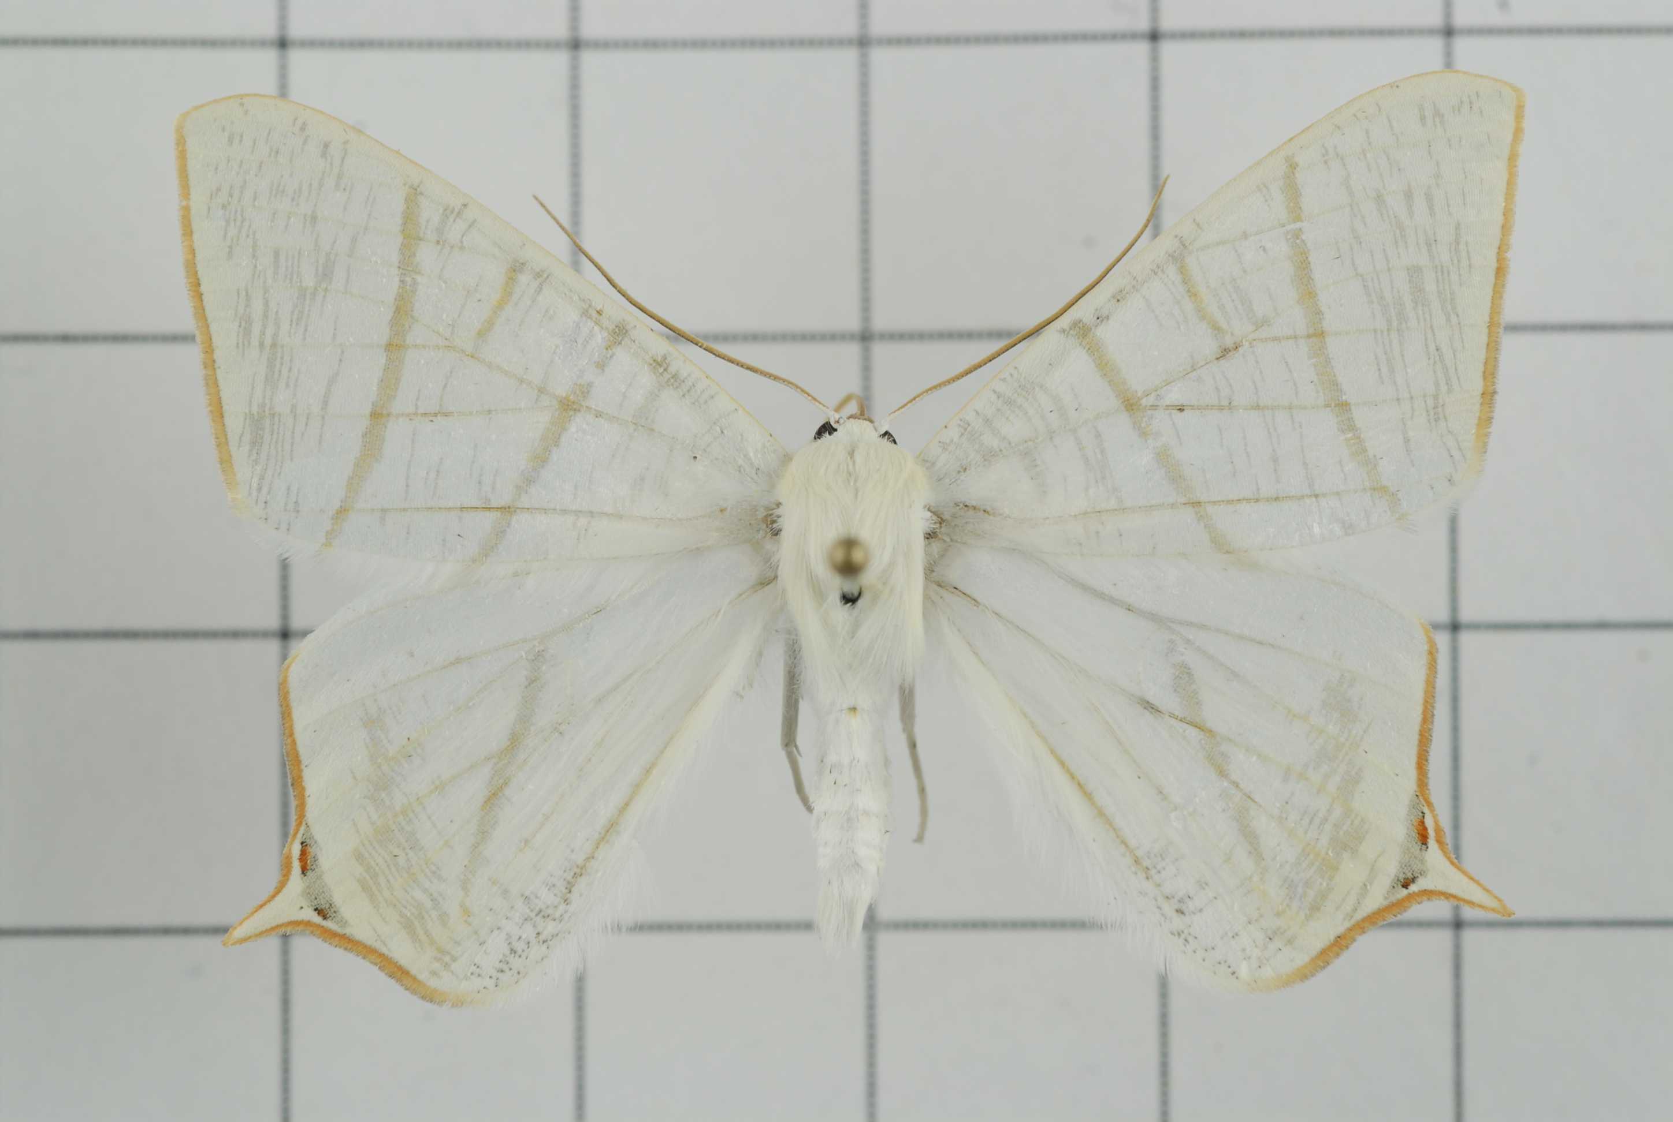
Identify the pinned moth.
Ourapteryx pallidula
